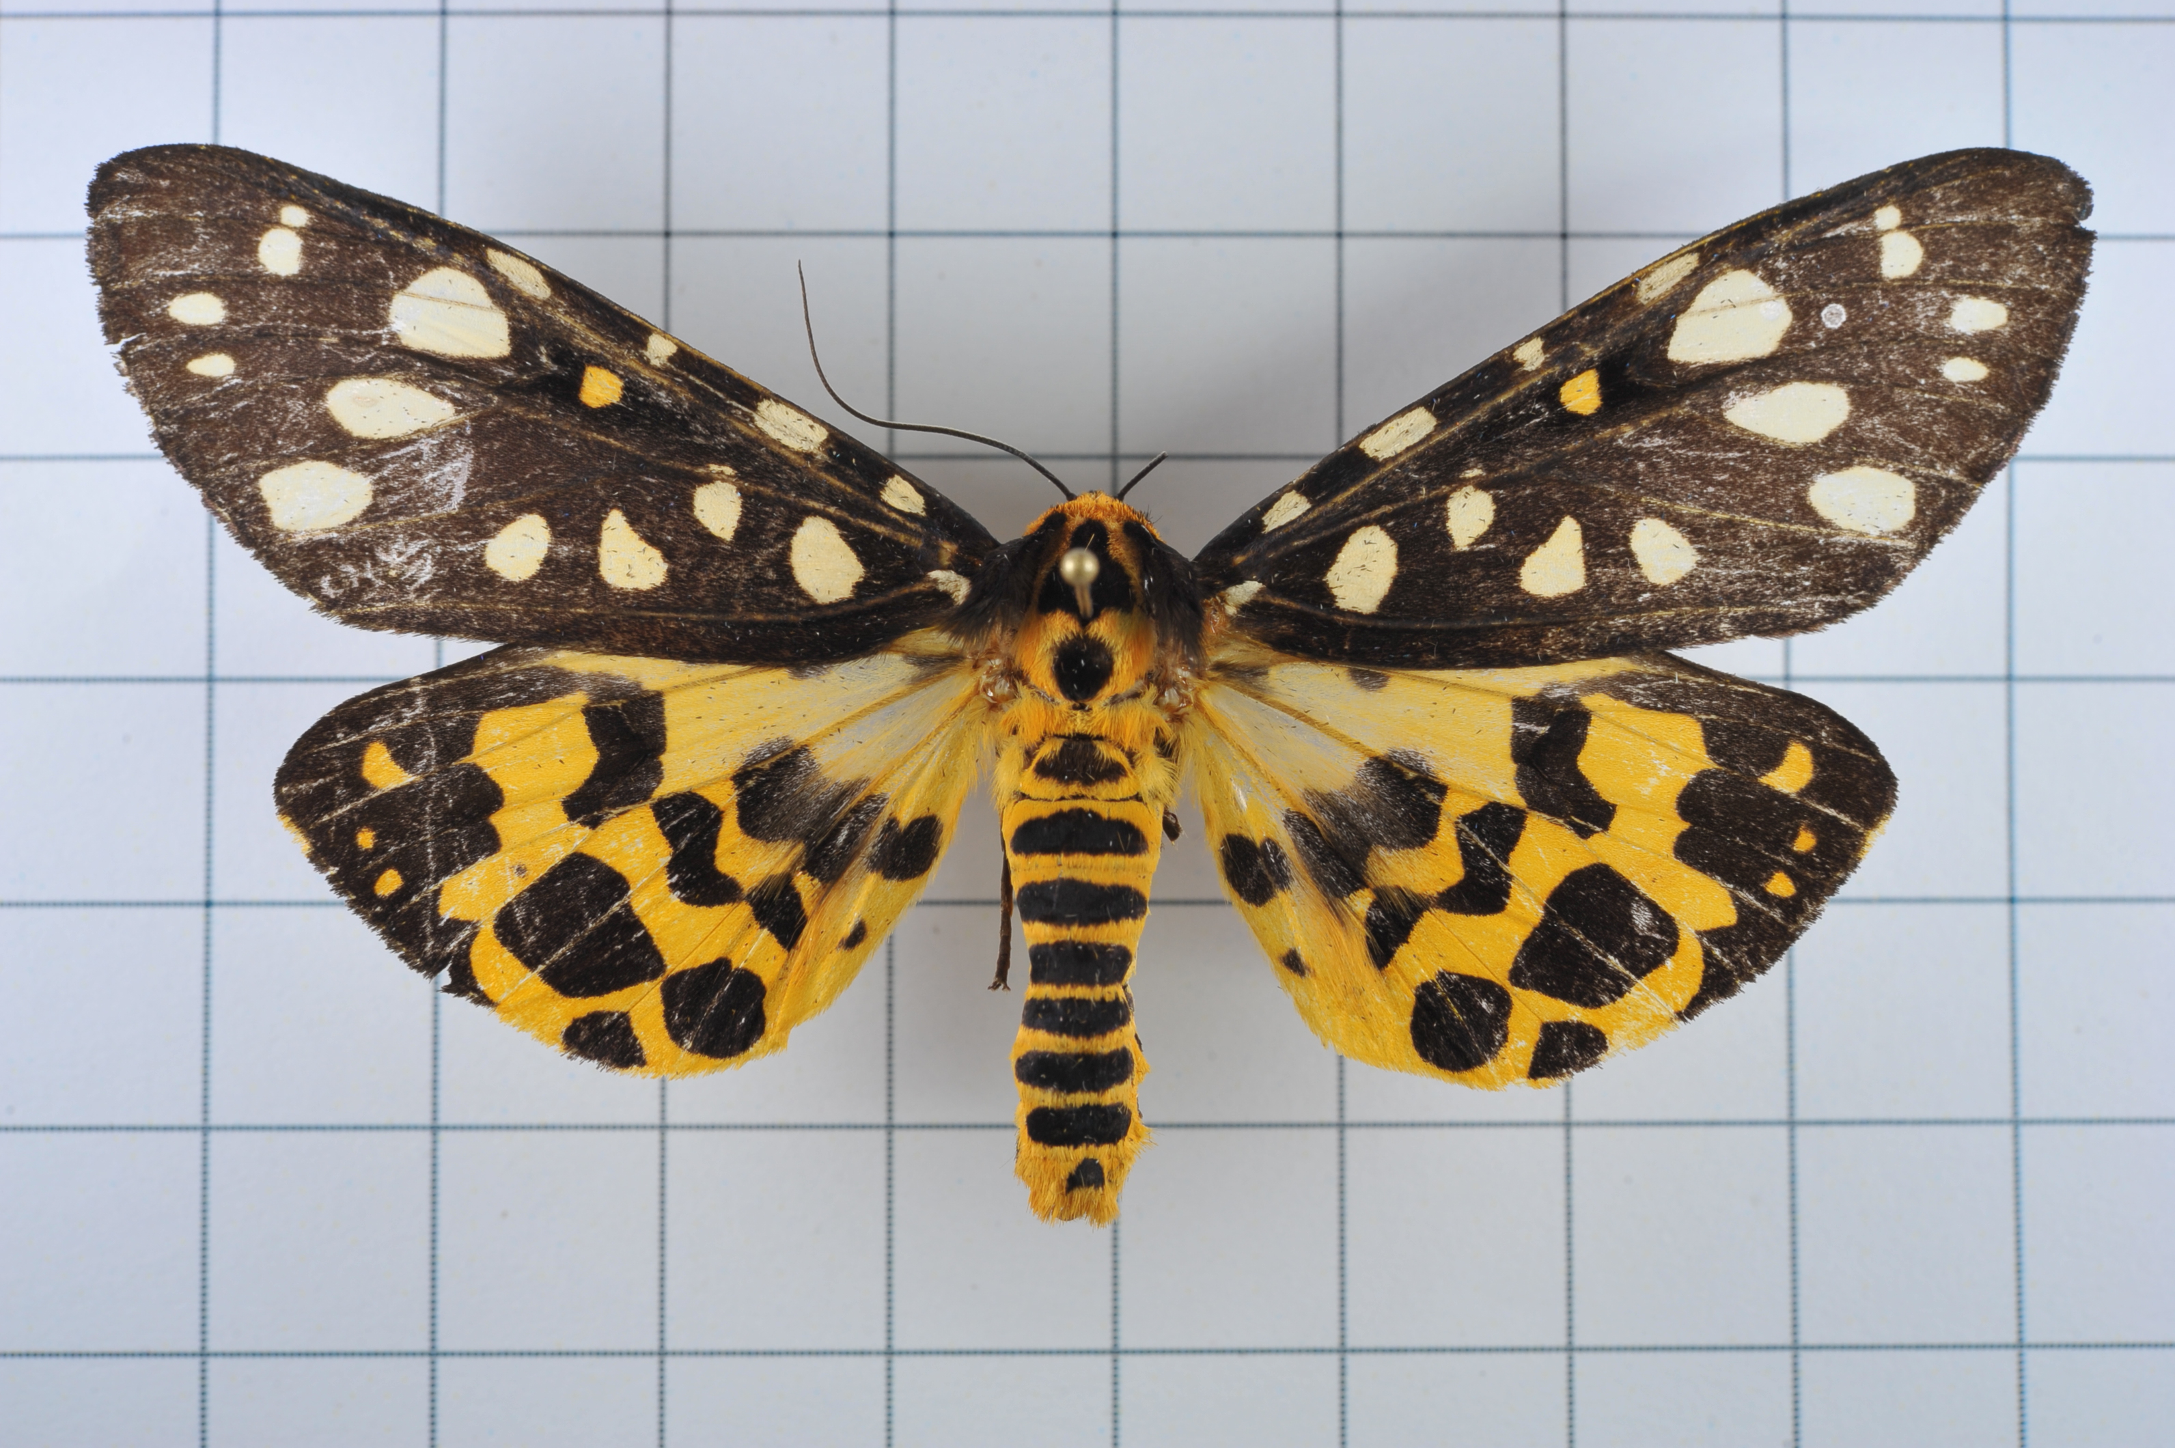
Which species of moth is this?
Aglaomorpha histrio formosana
